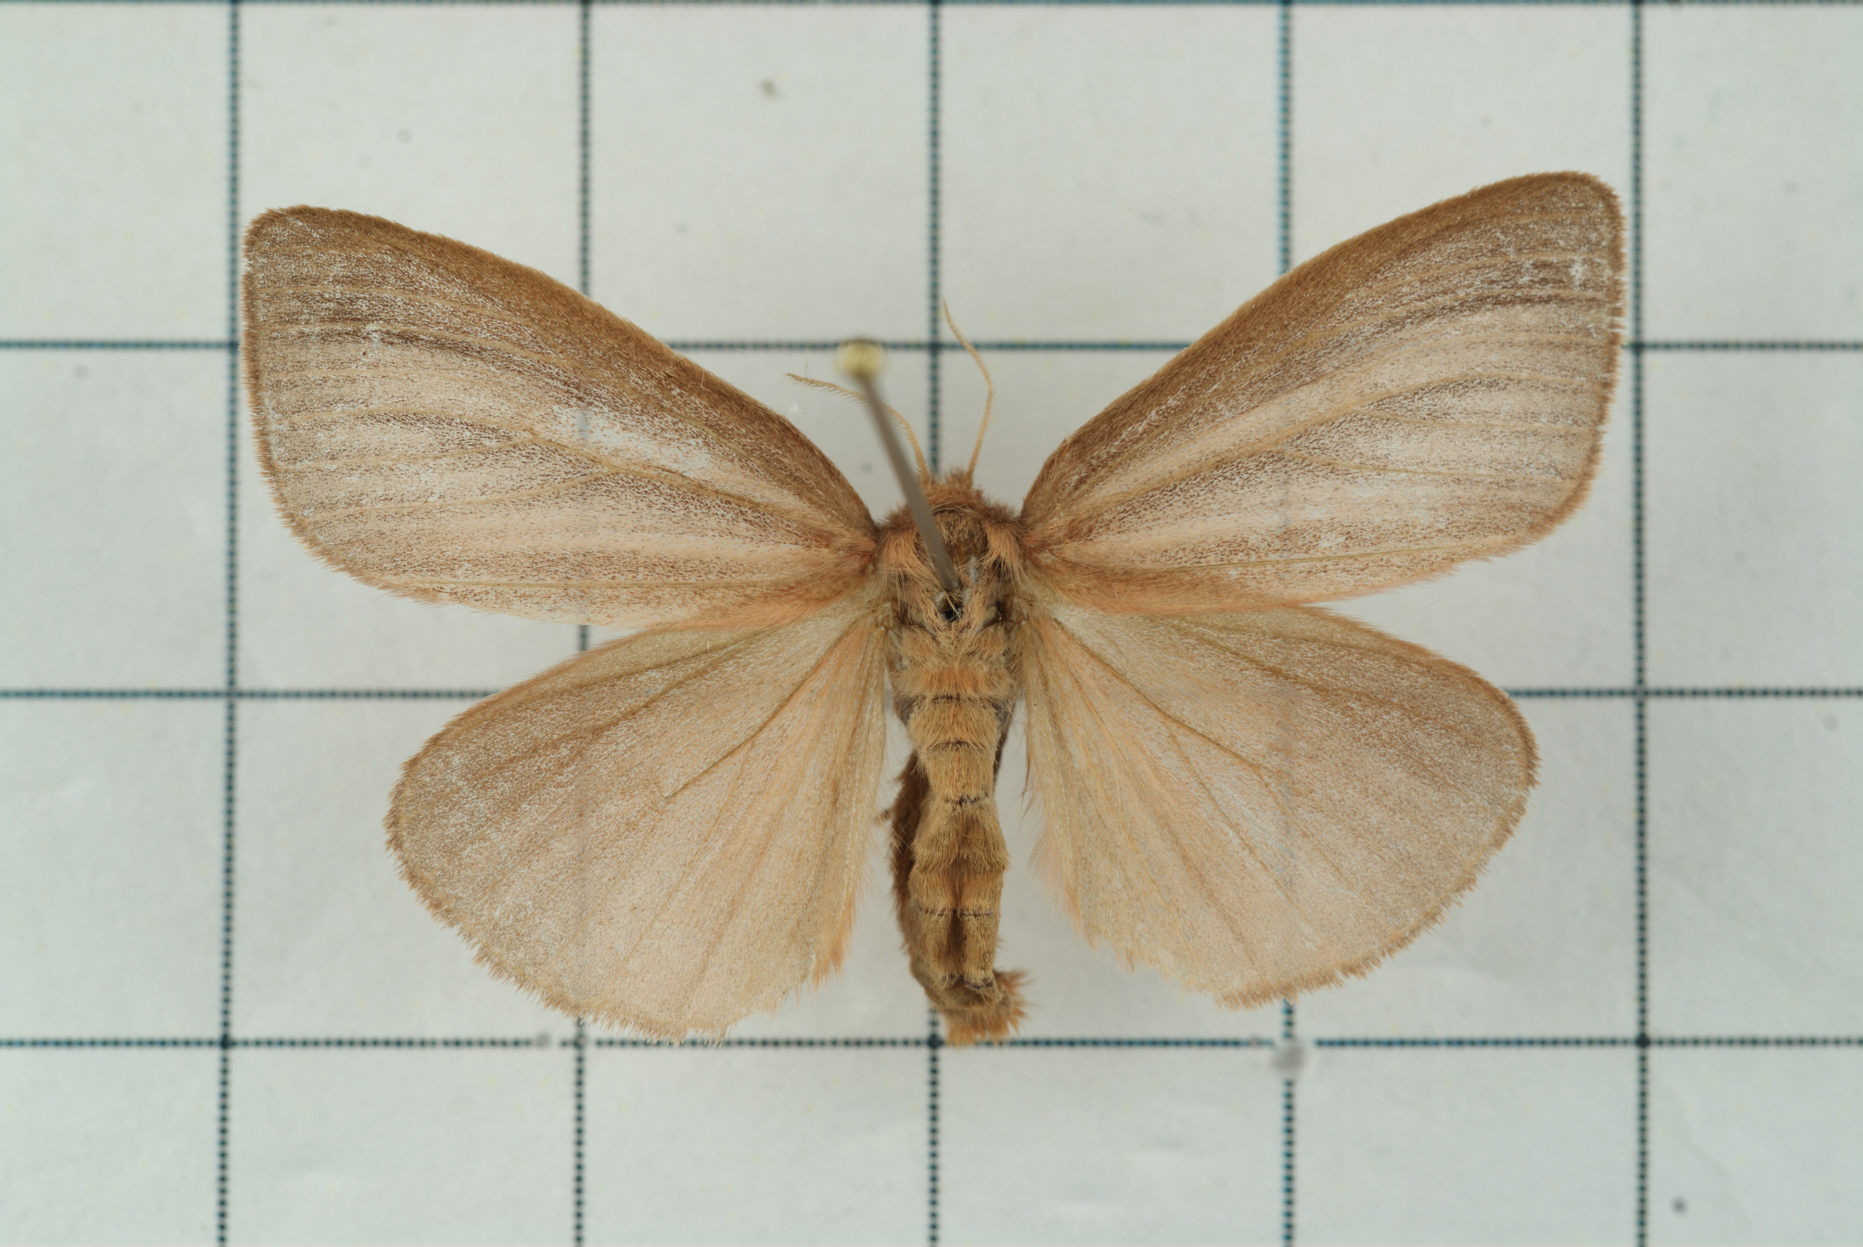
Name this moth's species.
Pantana substrigosa
